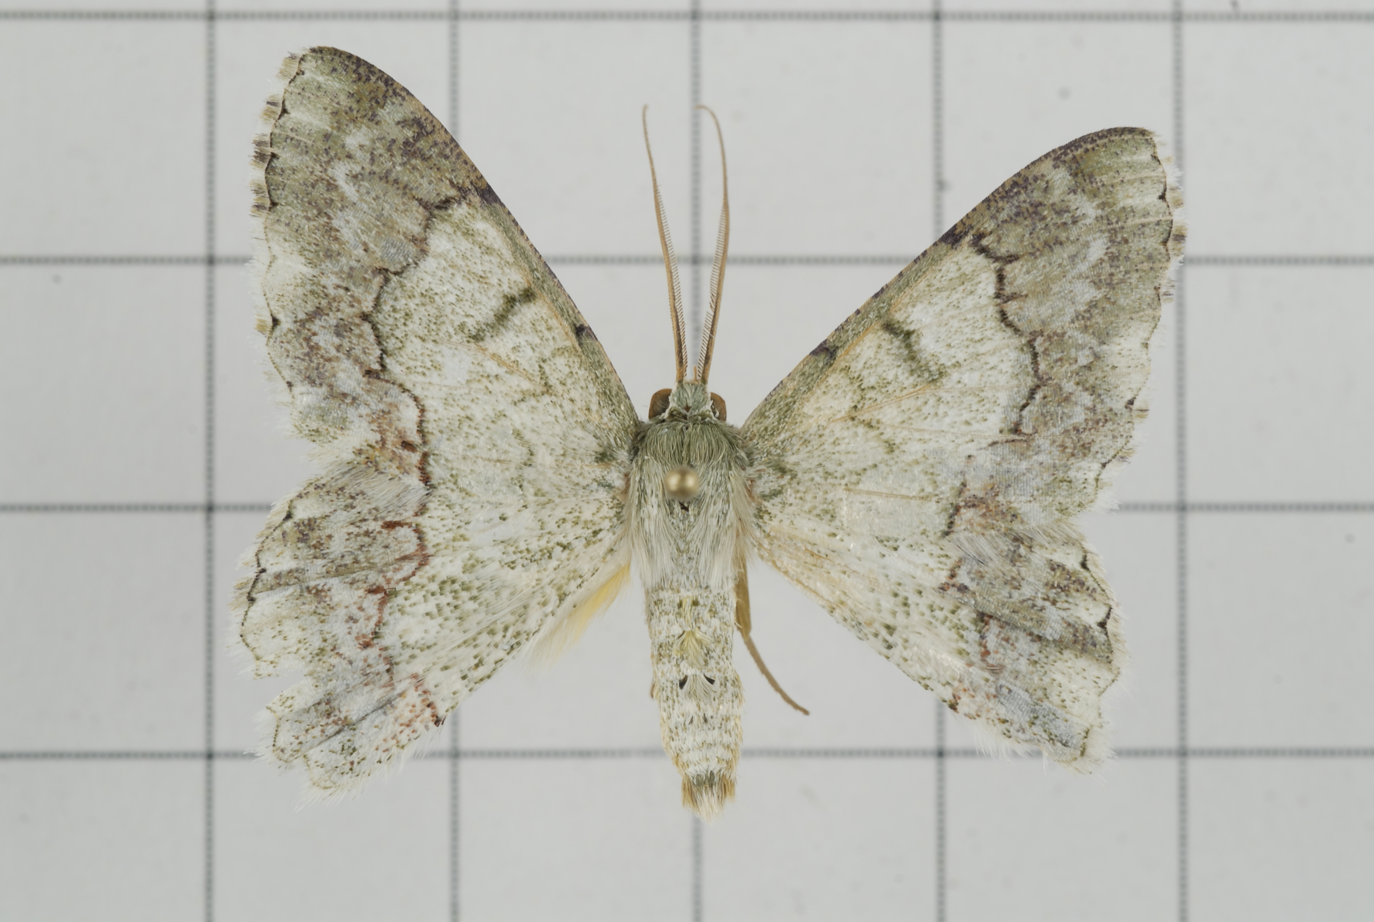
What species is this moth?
Pingasa ruginaria pacifica
